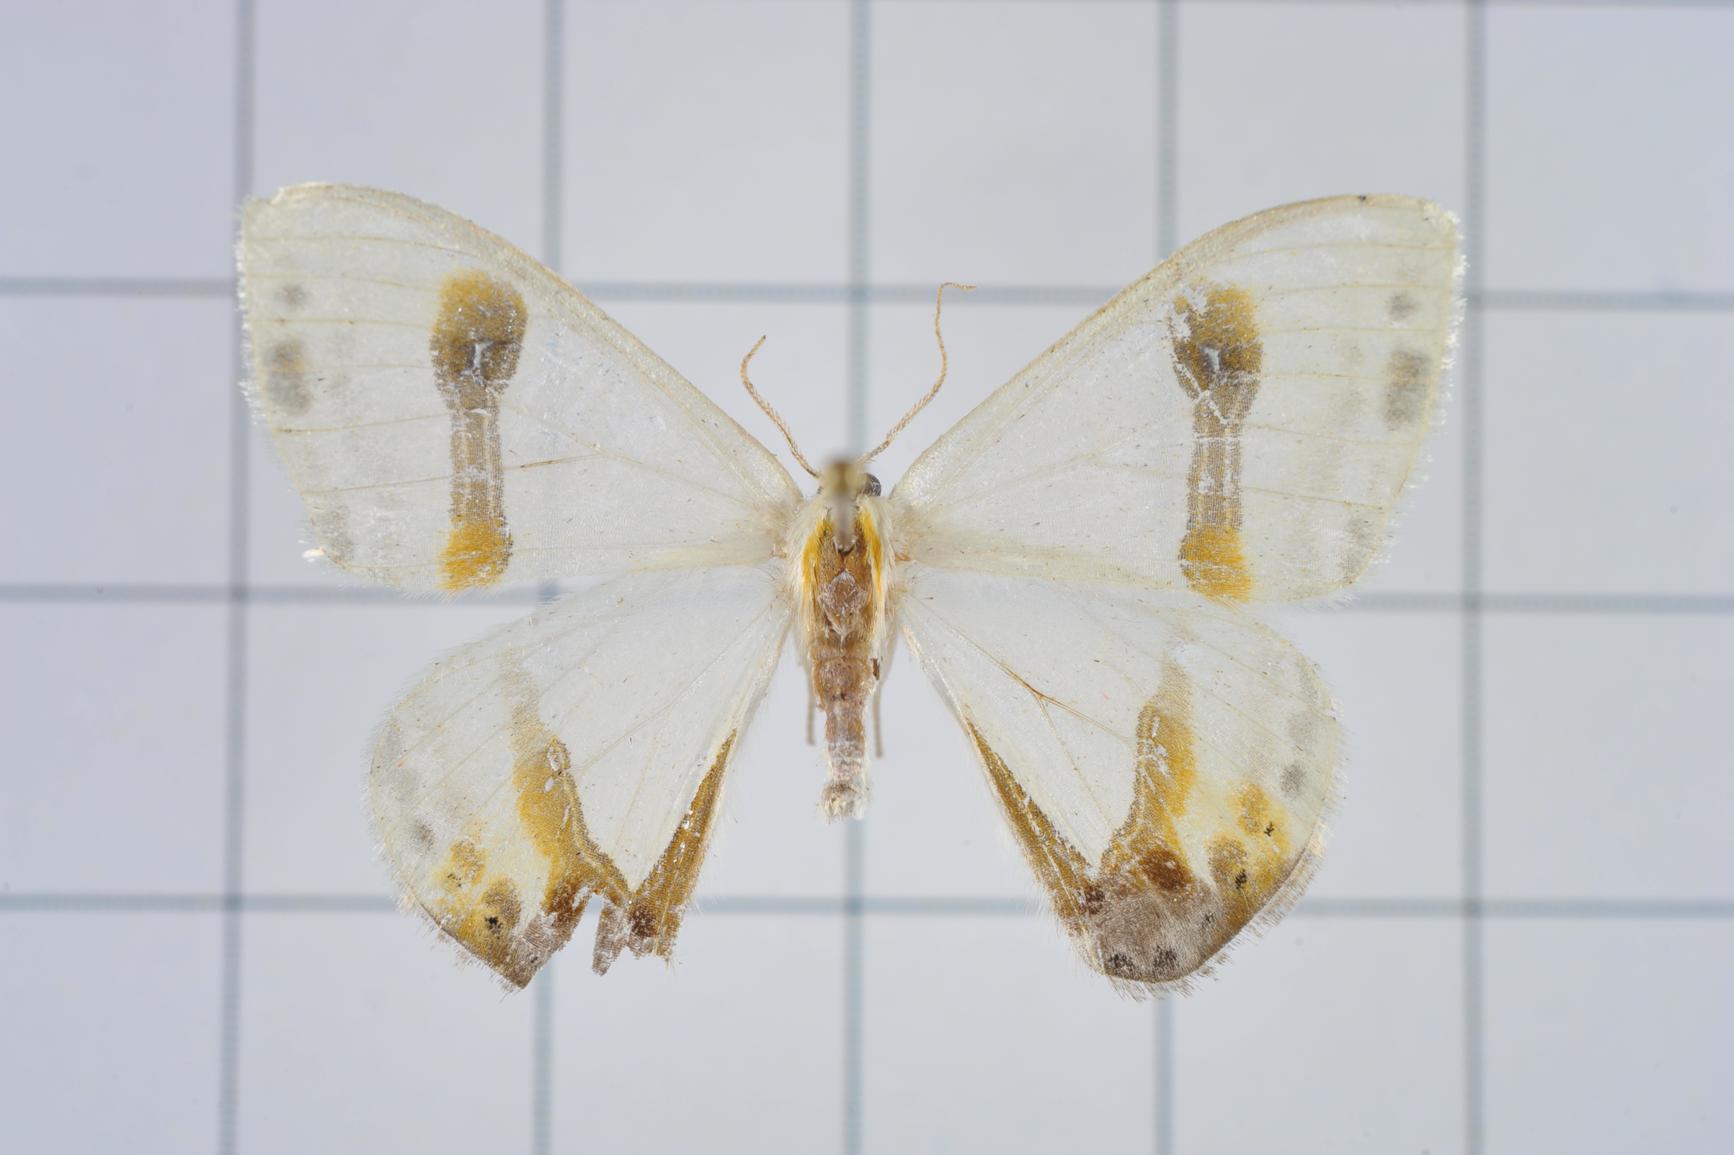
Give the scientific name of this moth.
Macrocilix mysticata flavotincta
